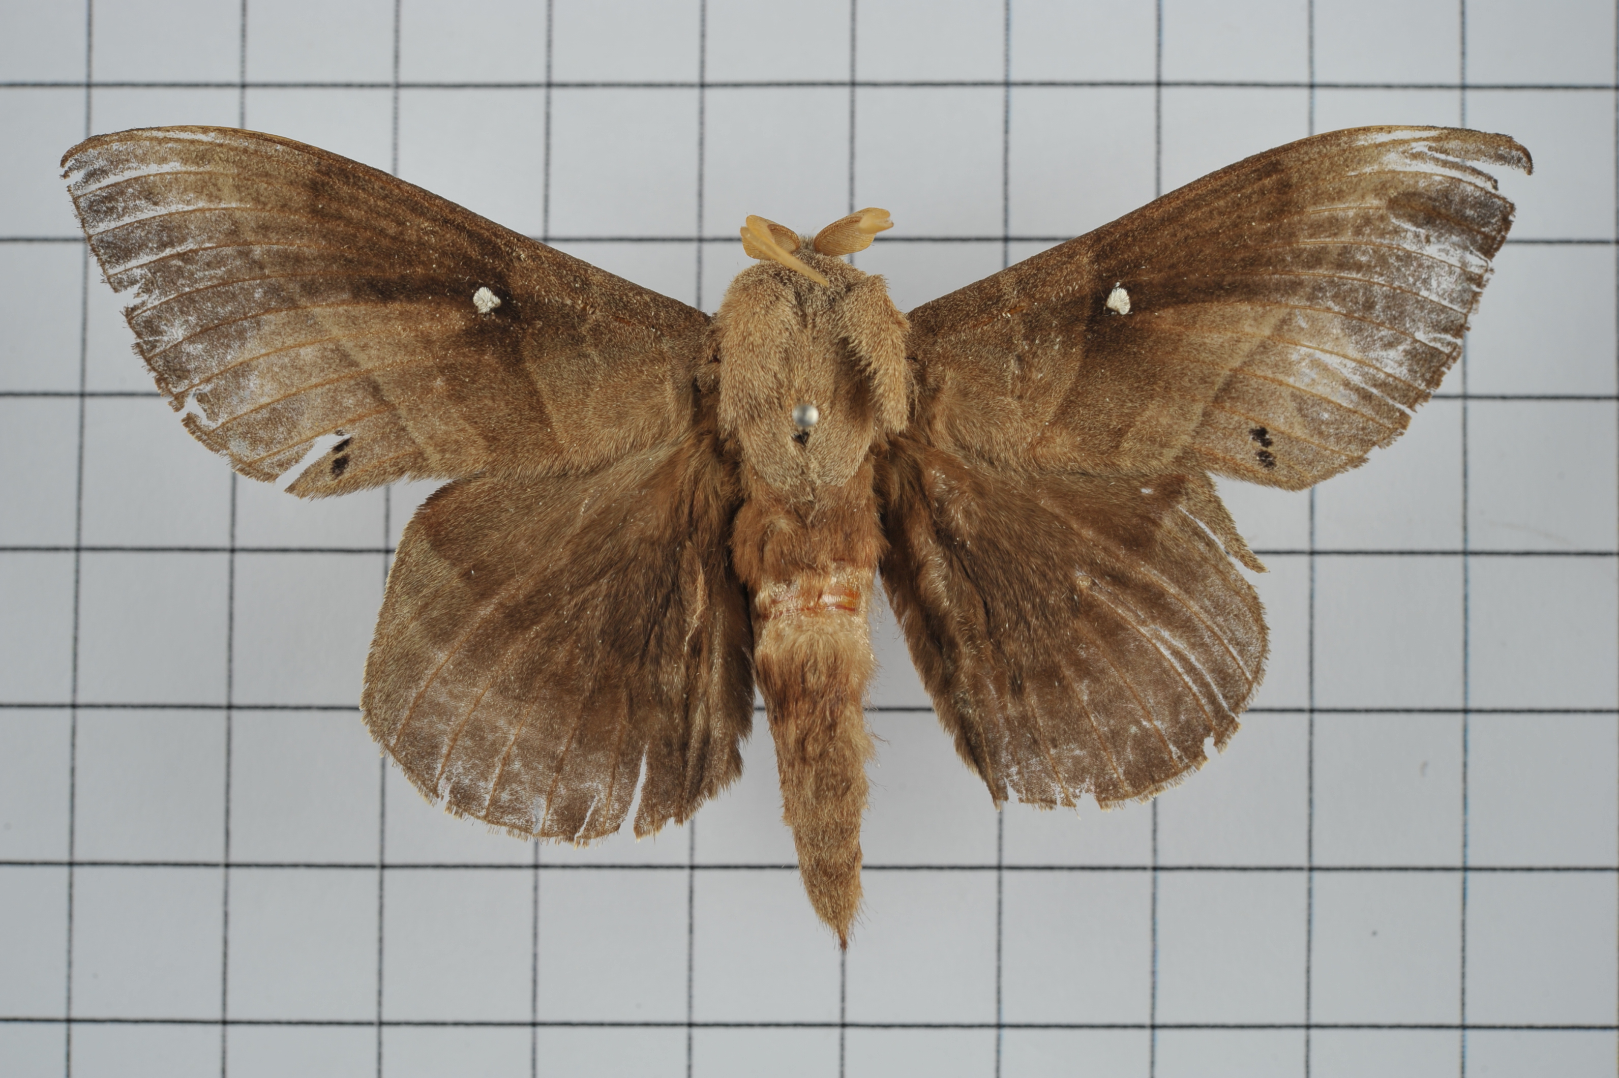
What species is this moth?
Lebeda nobilis nobilis
